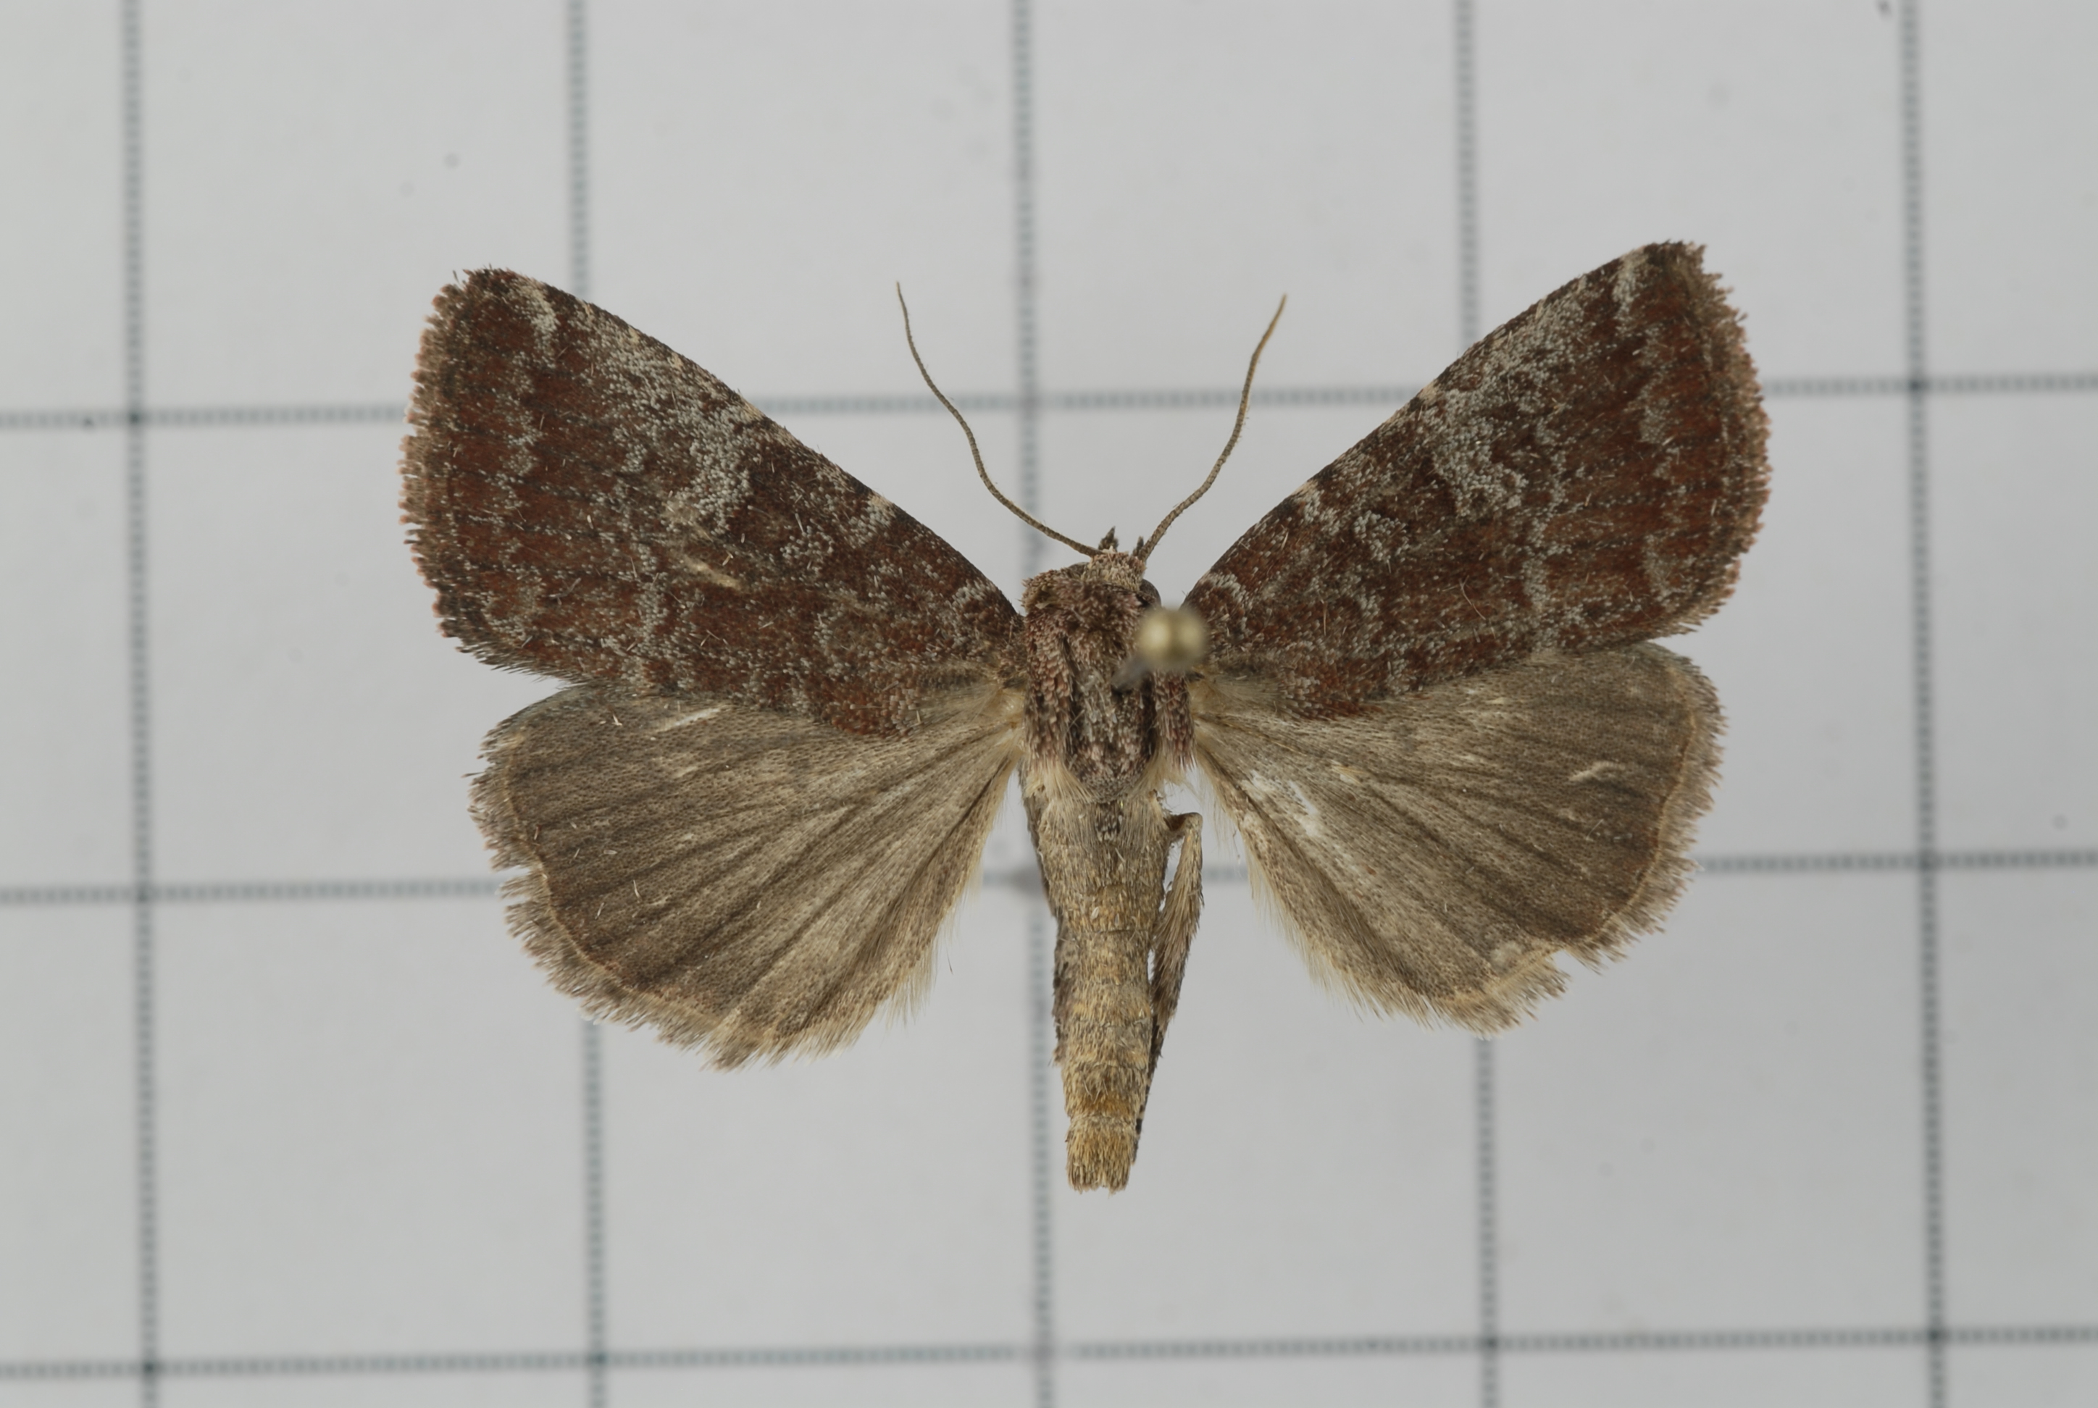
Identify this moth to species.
Acosmetia chinensis
